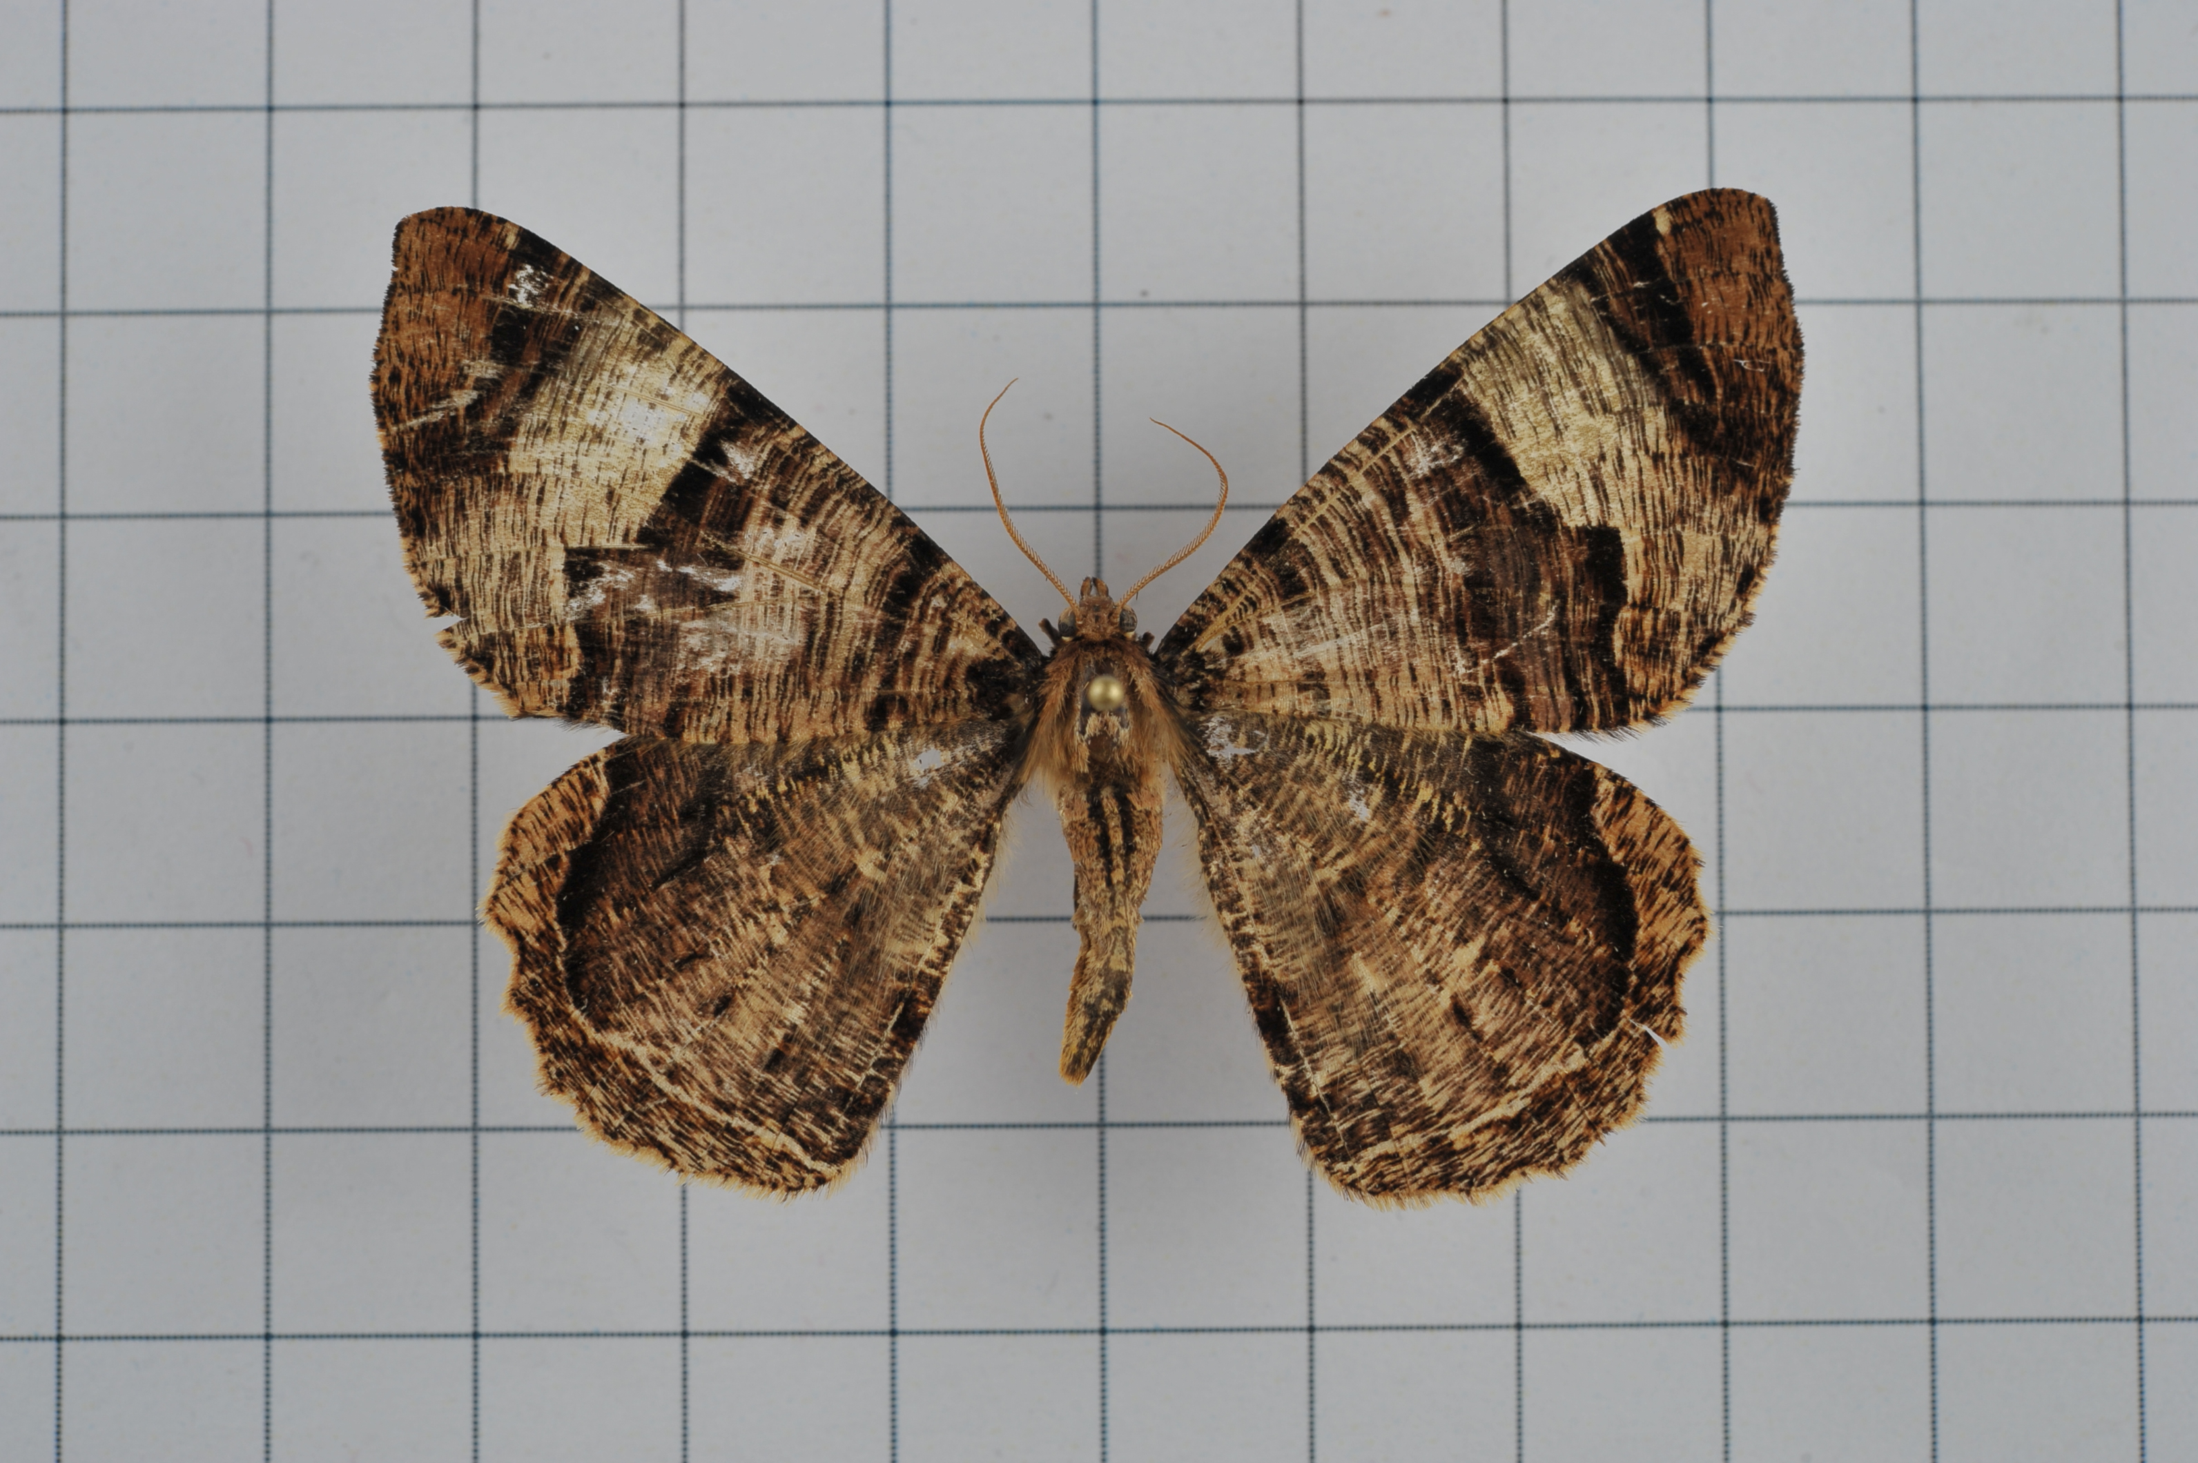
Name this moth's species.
Xandrames latiferaria curvistriga
